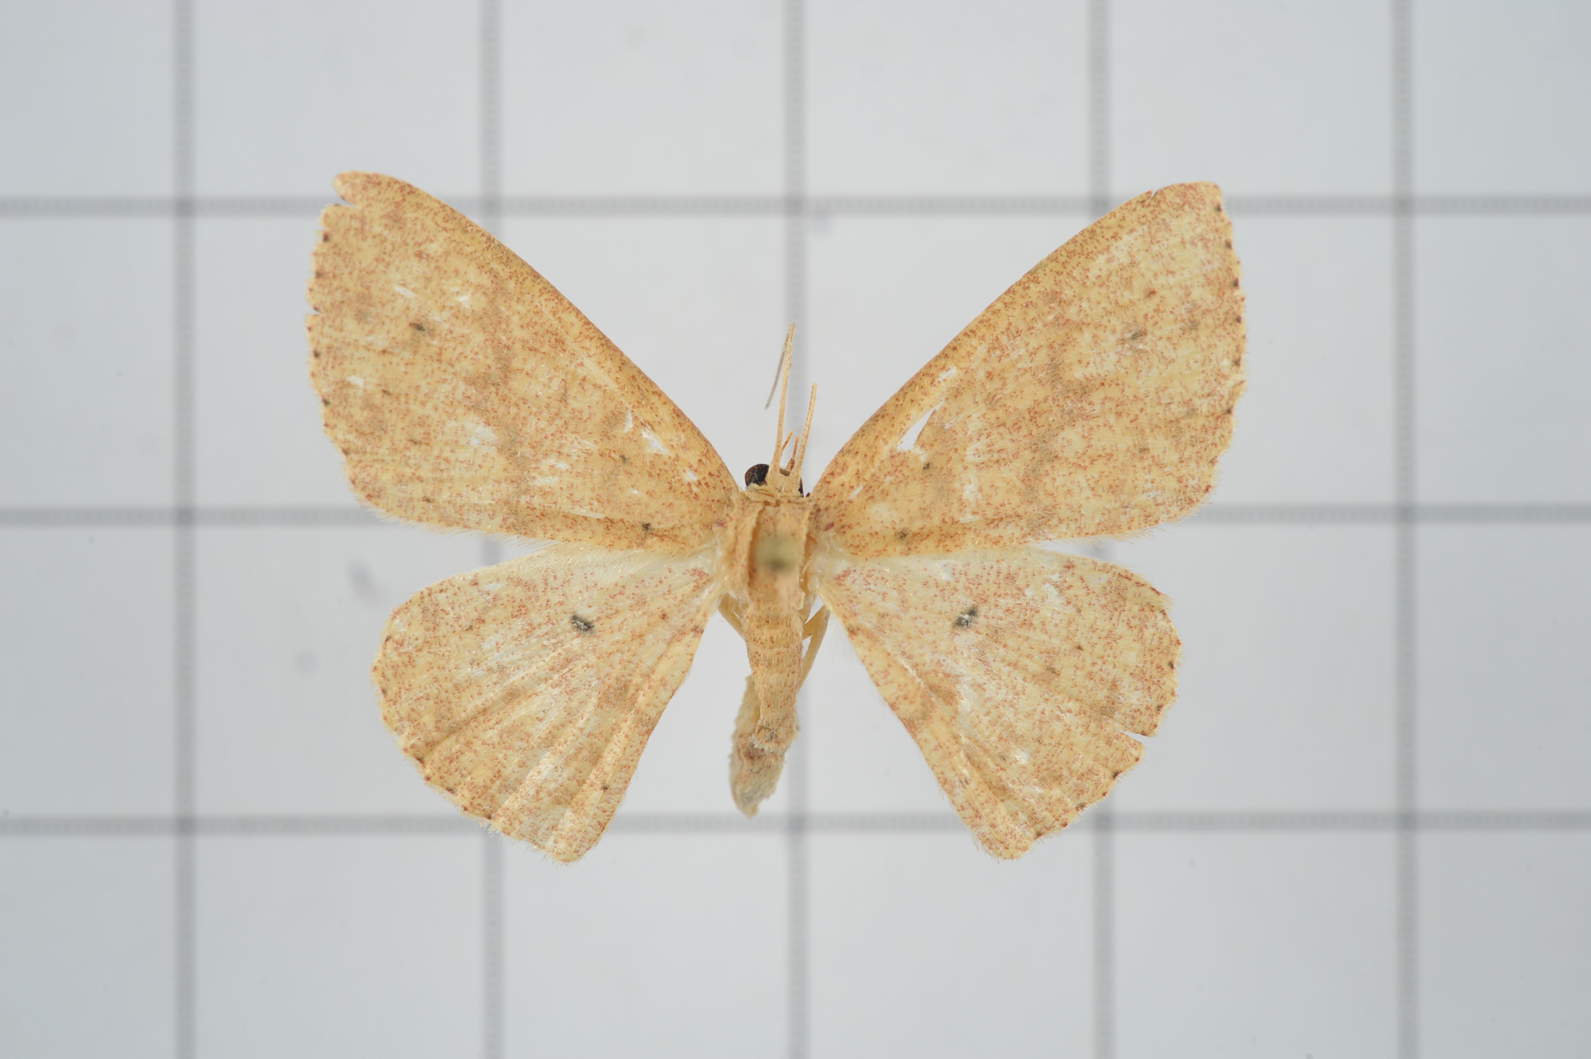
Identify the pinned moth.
Perixera absconditaria
